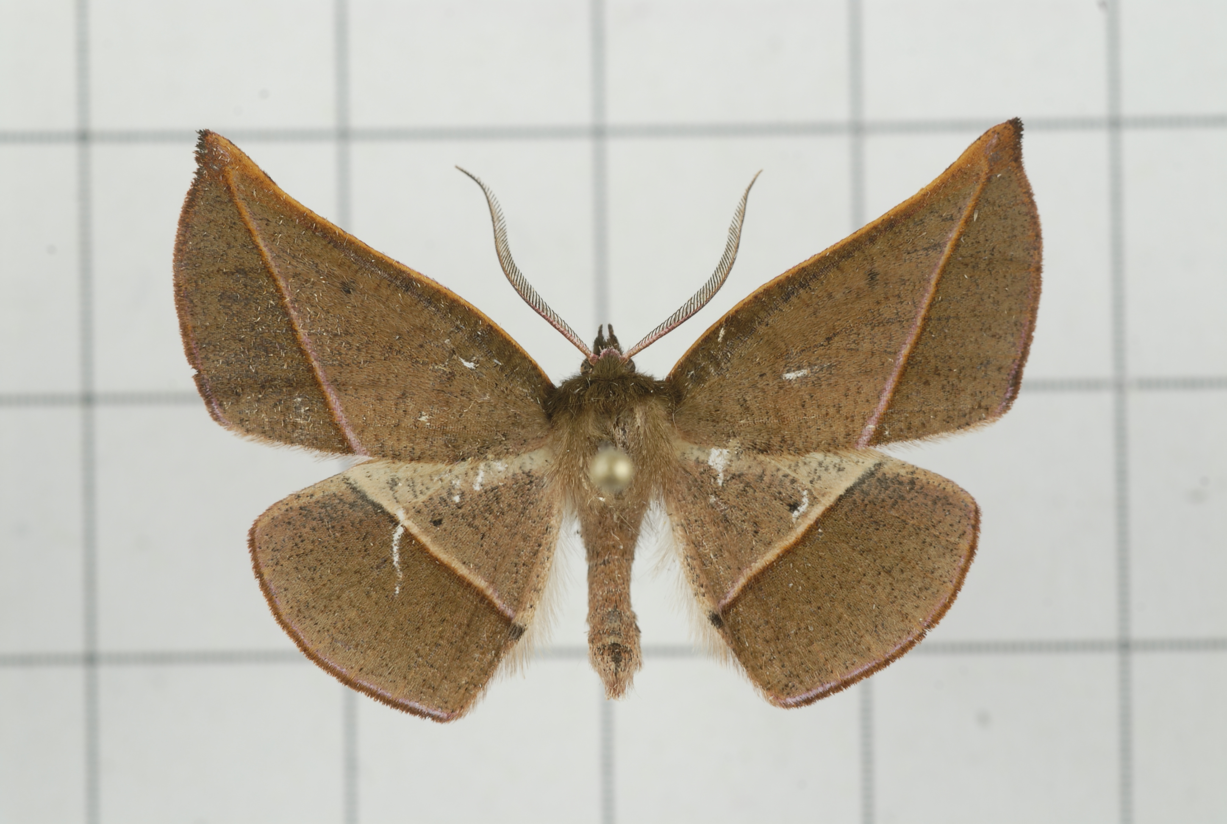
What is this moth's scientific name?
Garaeus argillacea
